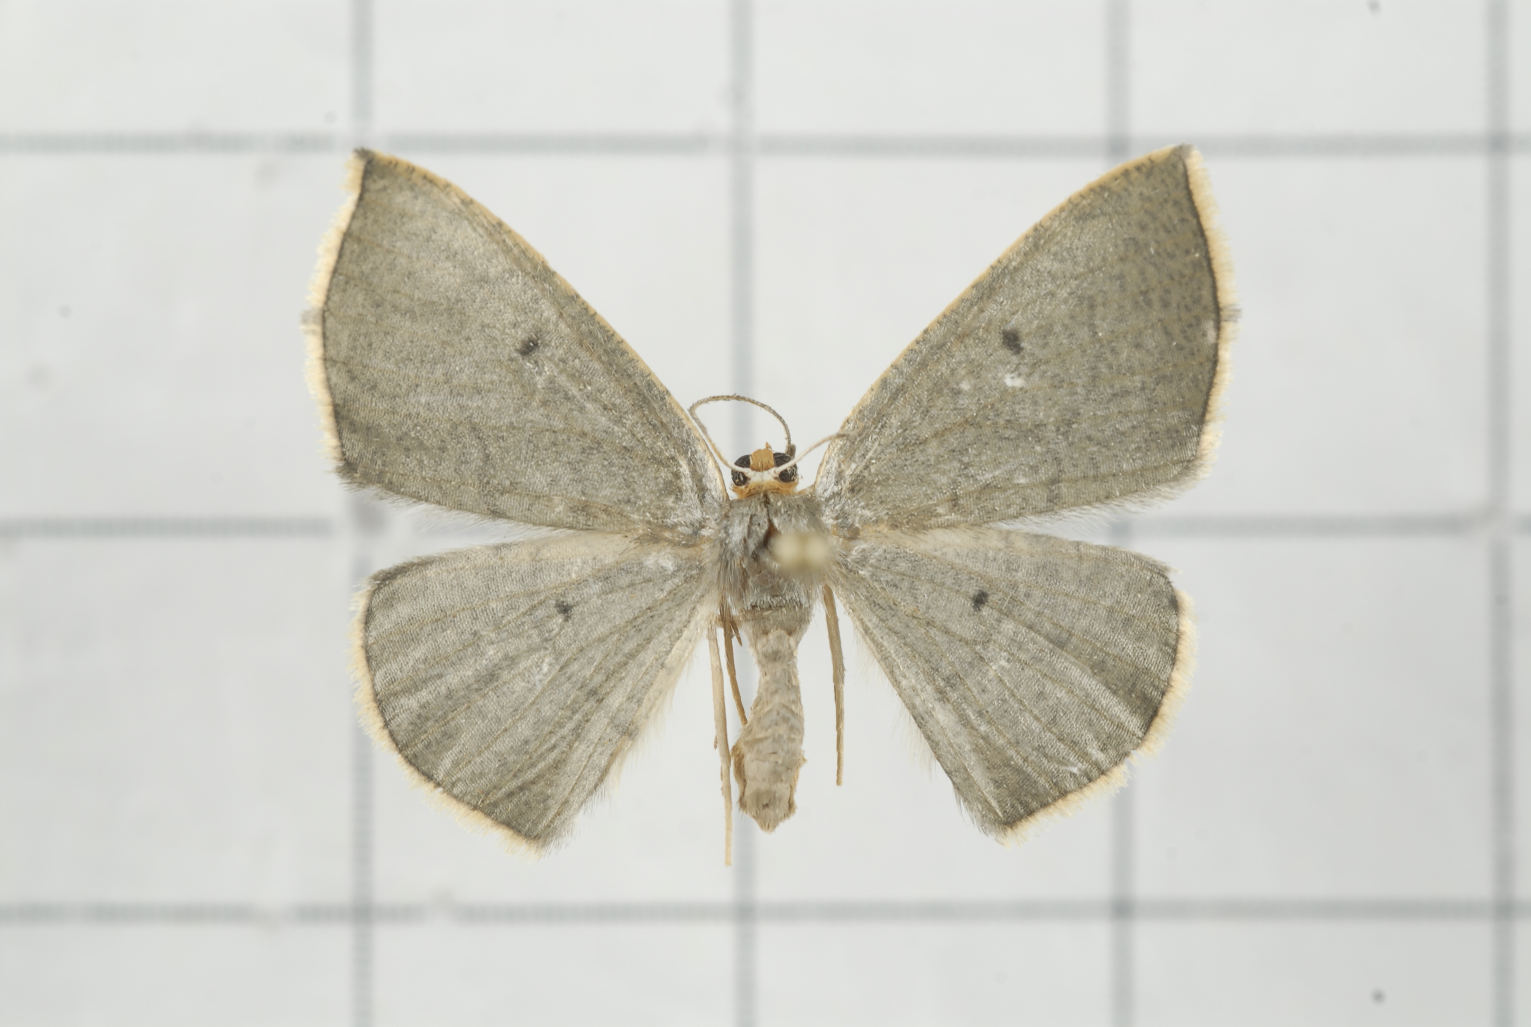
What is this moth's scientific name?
Rhynchobapta flavicostaria
